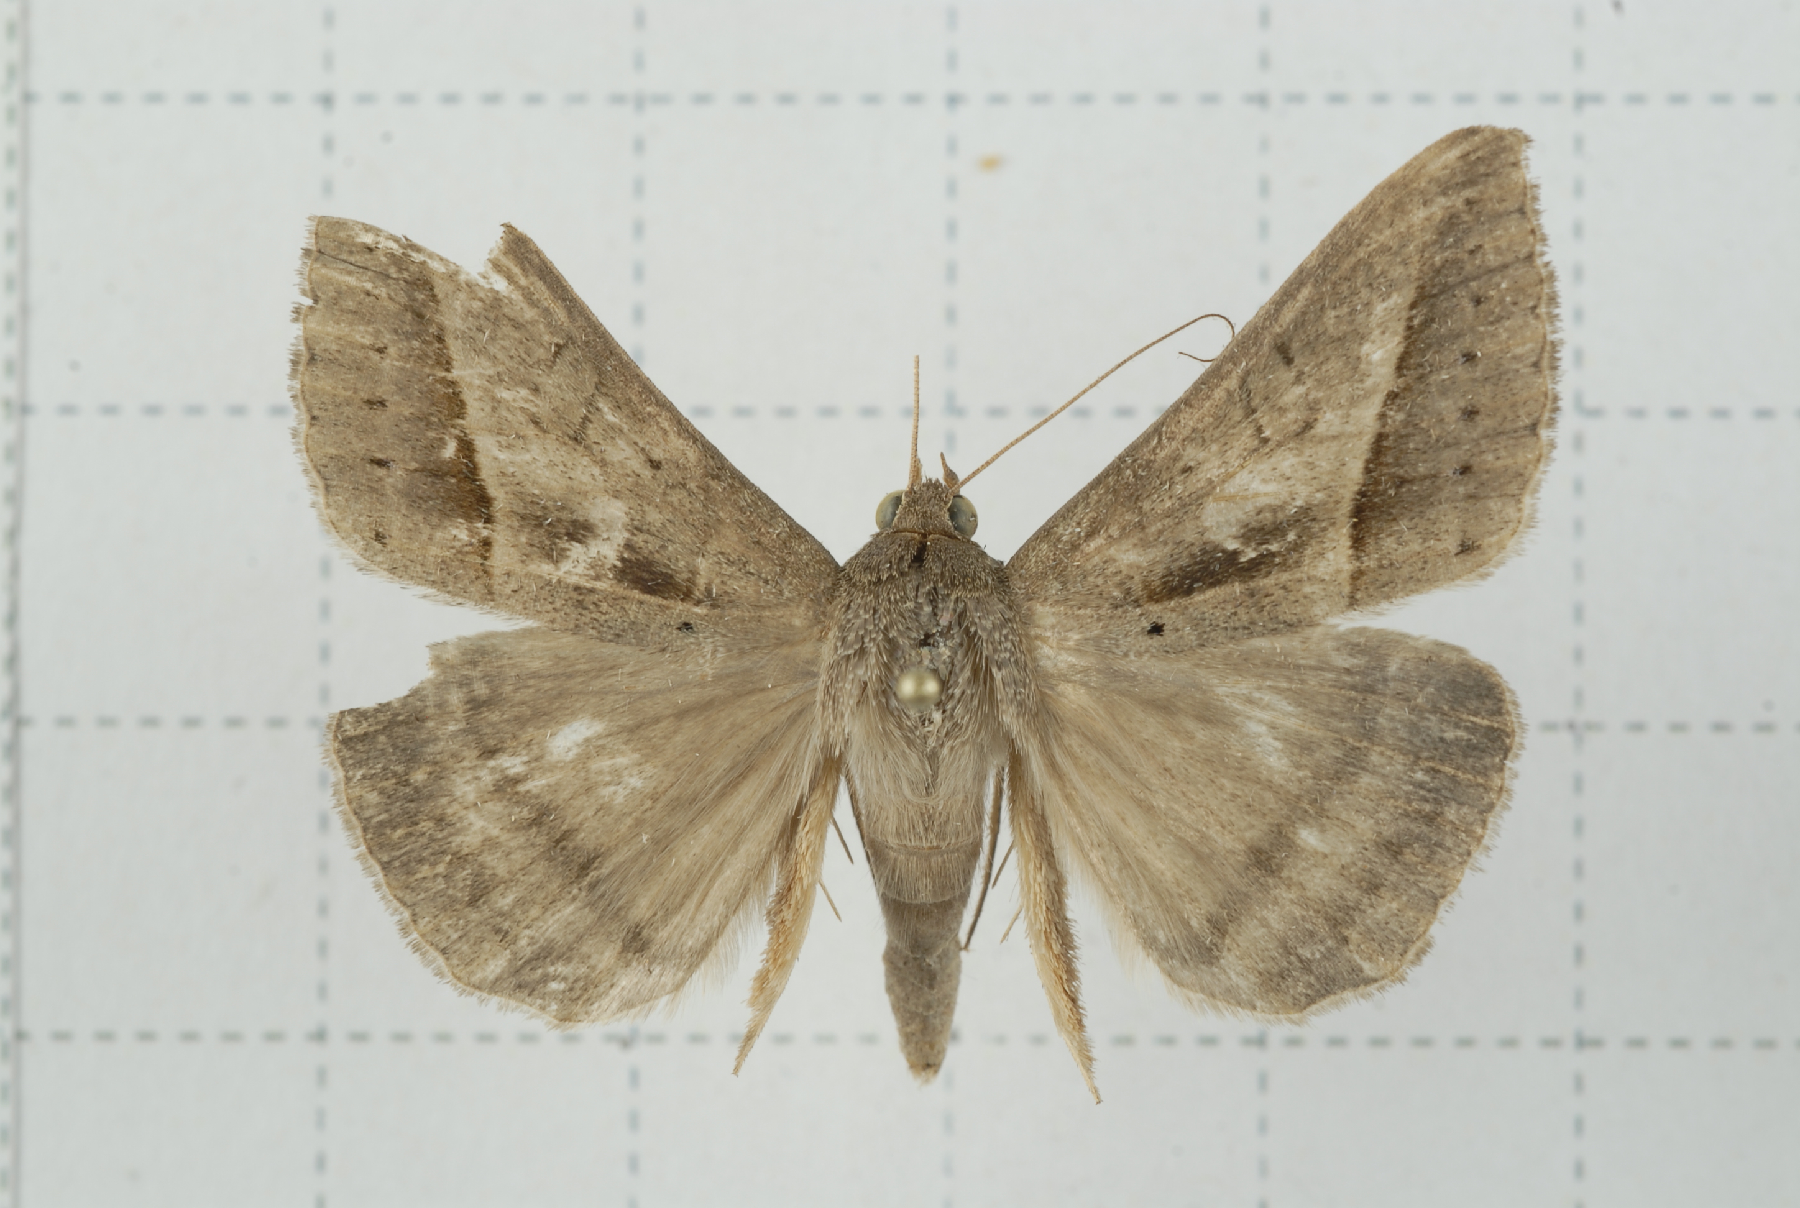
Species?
Mocis frugalis
